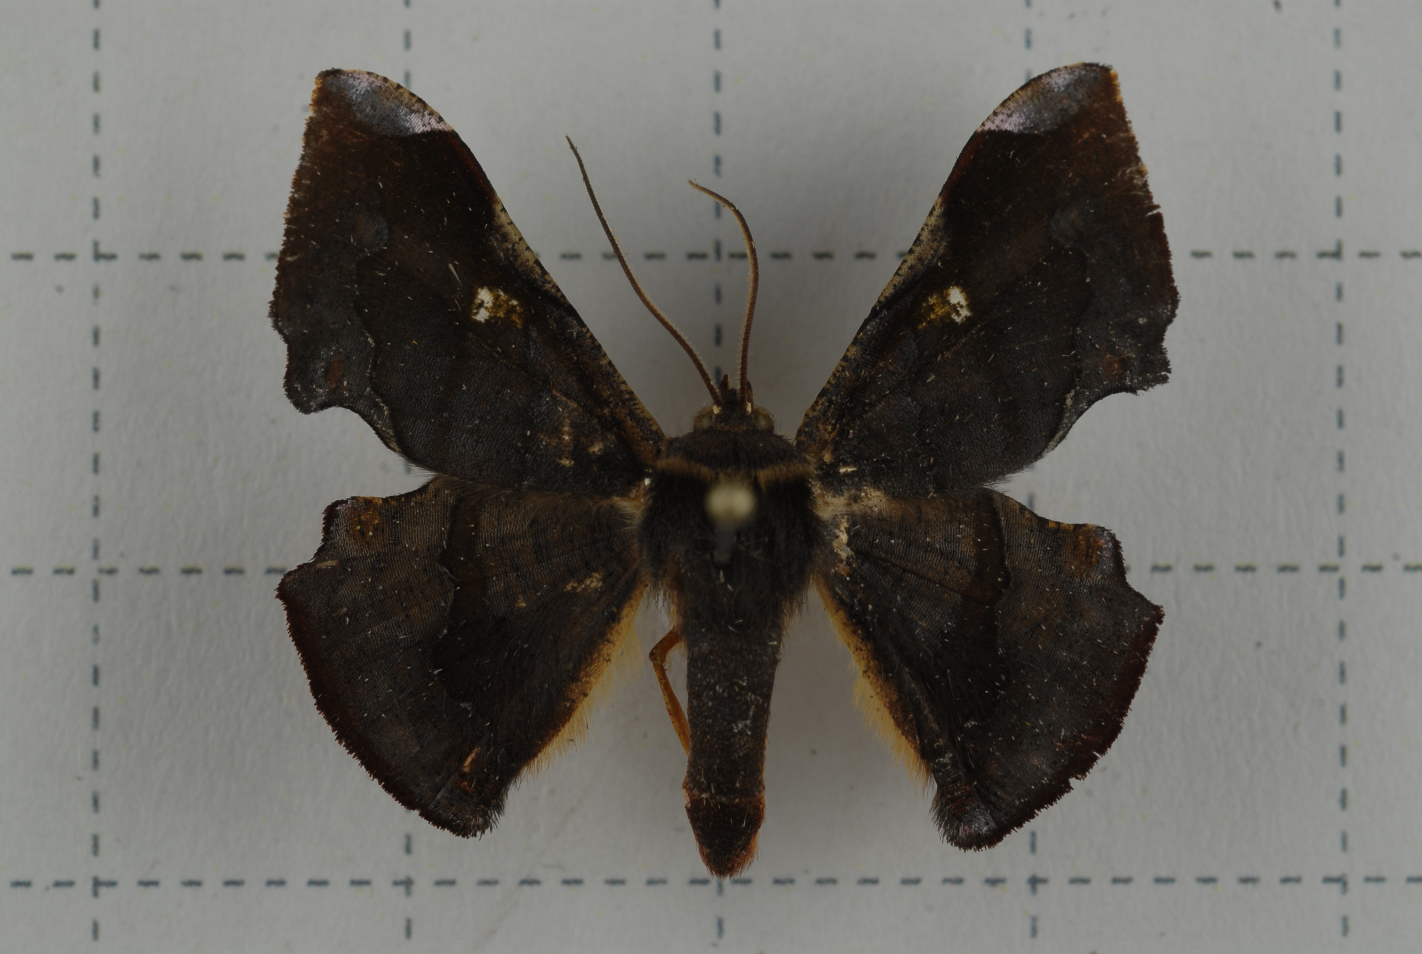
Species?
Fascellina chromataria
